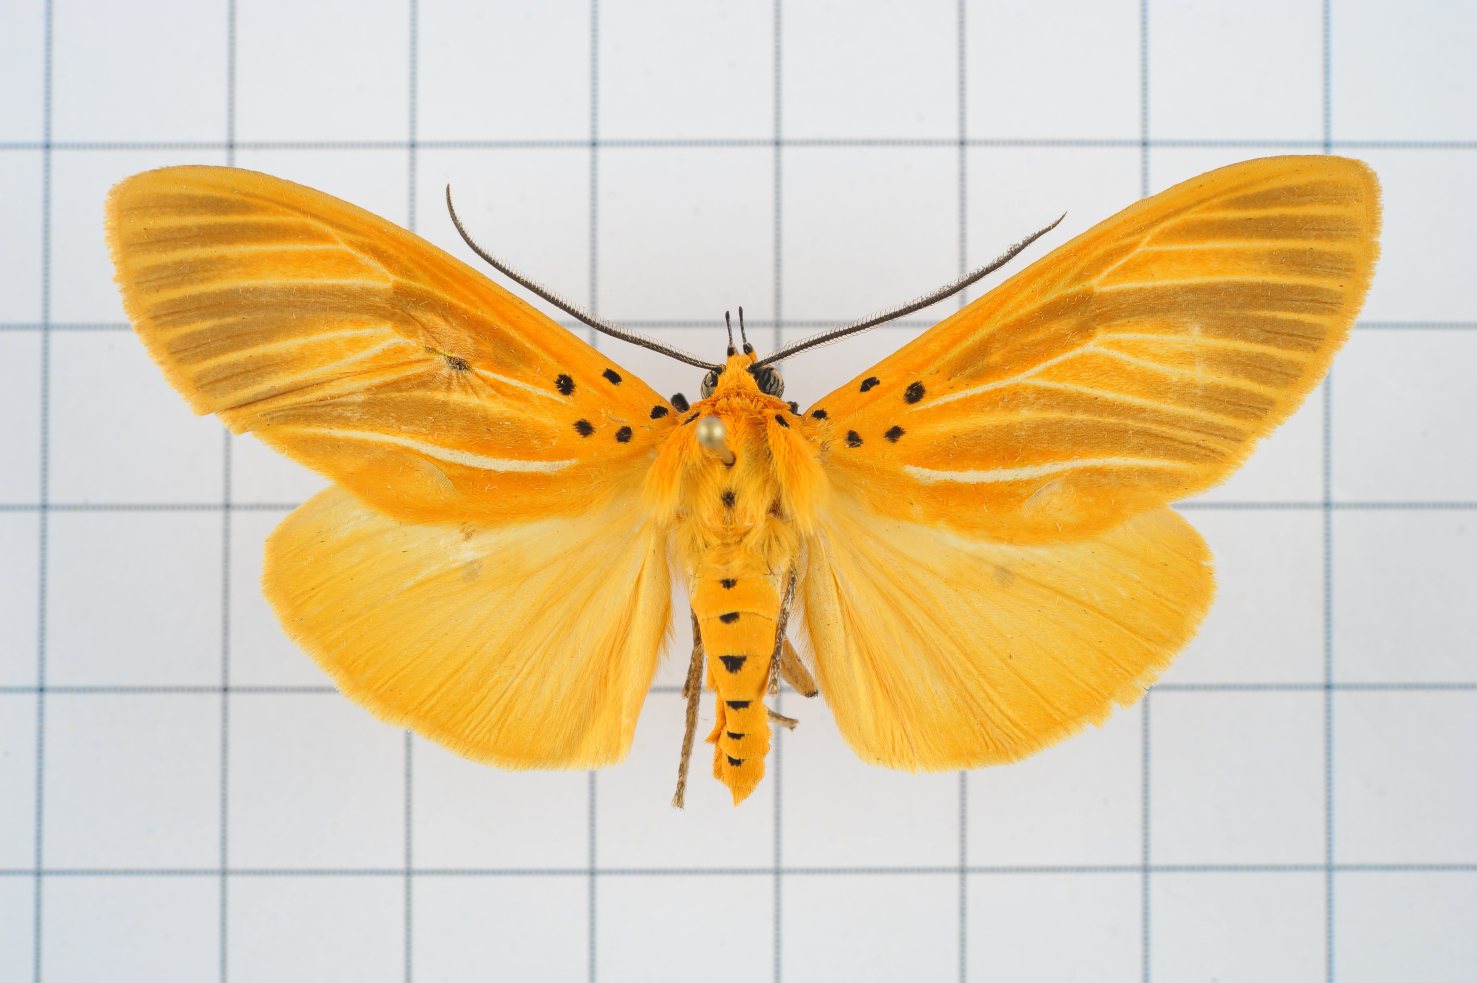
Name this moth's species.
Asota egens confinis
